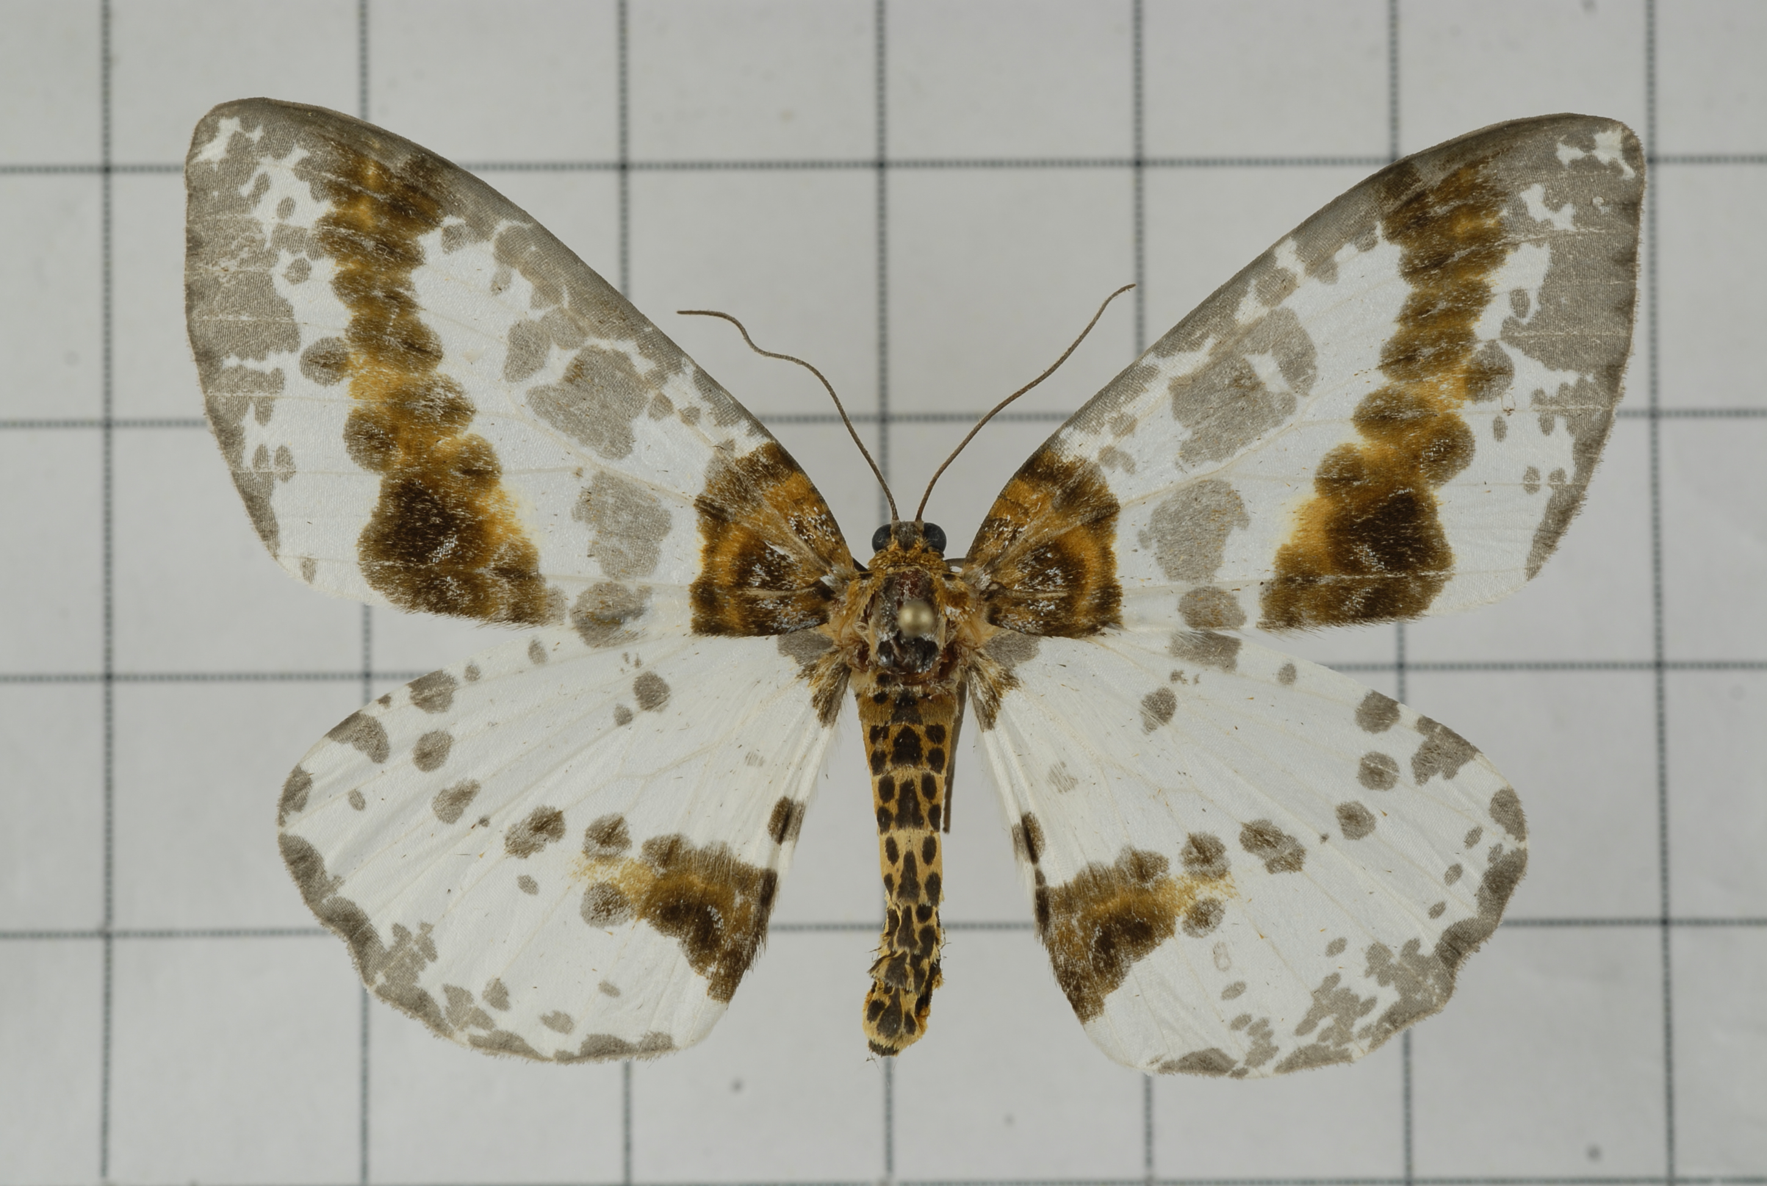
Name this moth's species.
Abraxas taiwanensis
